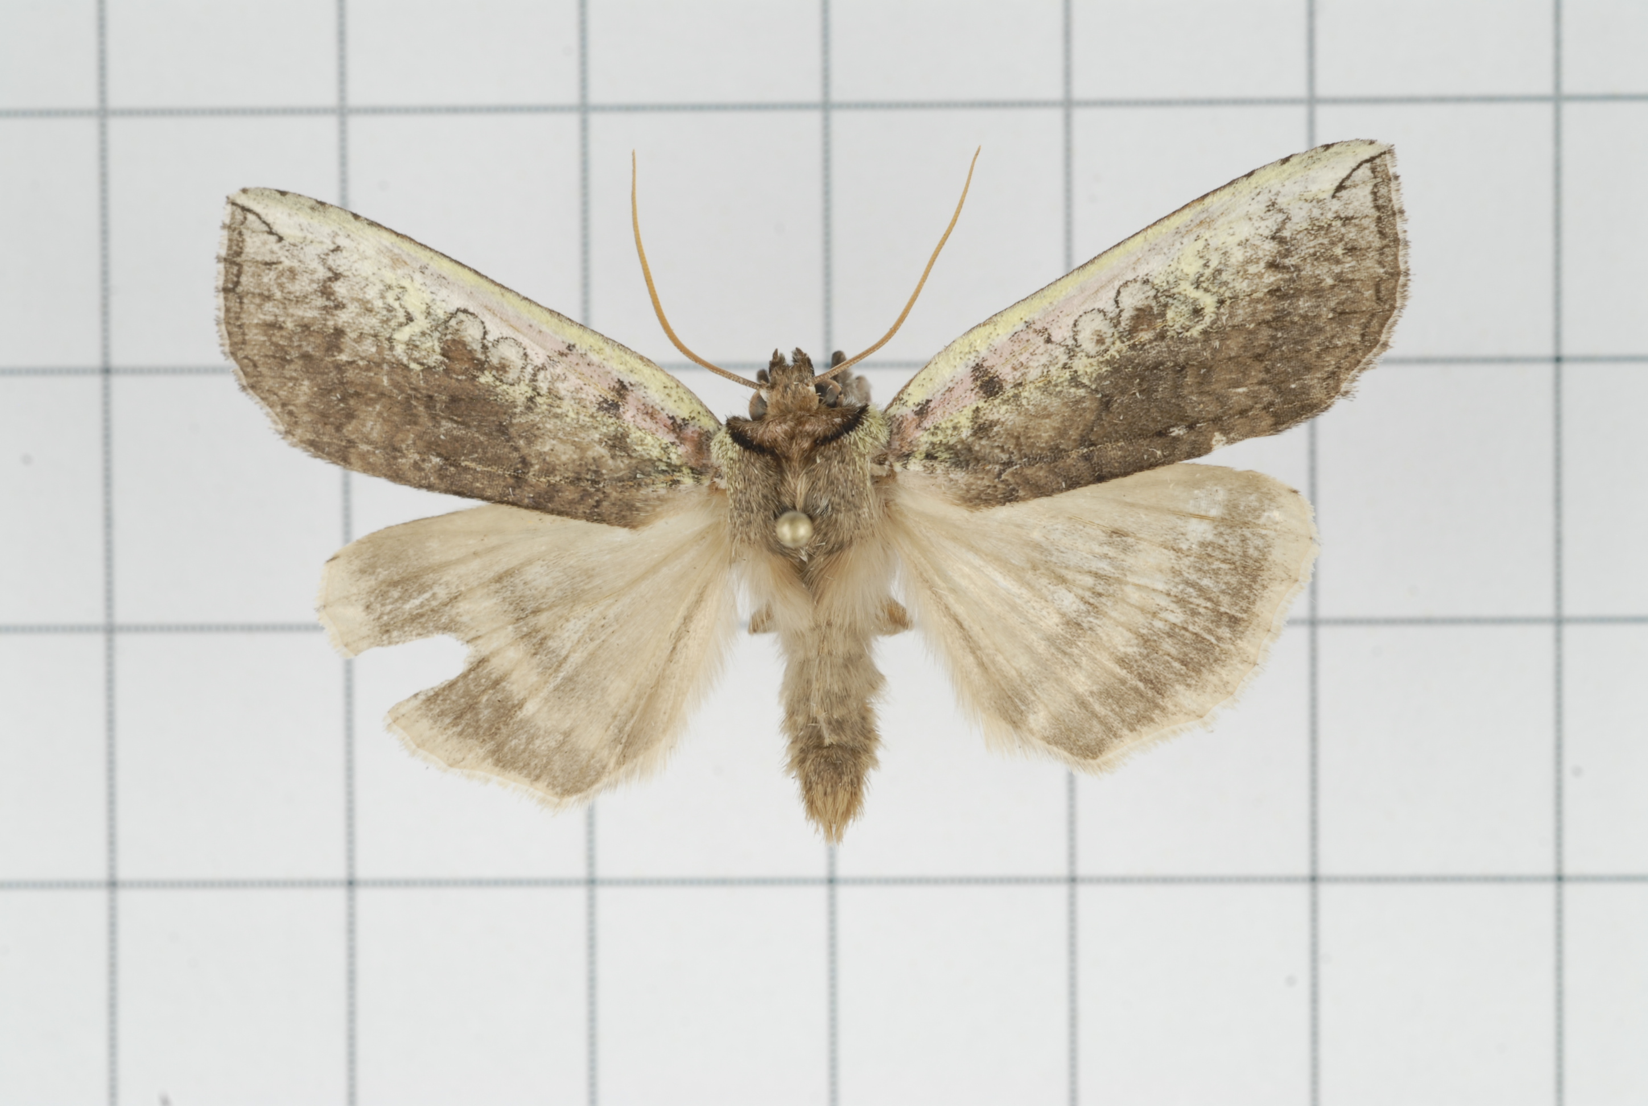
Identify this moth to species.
Tethea oberthueri taiwana
